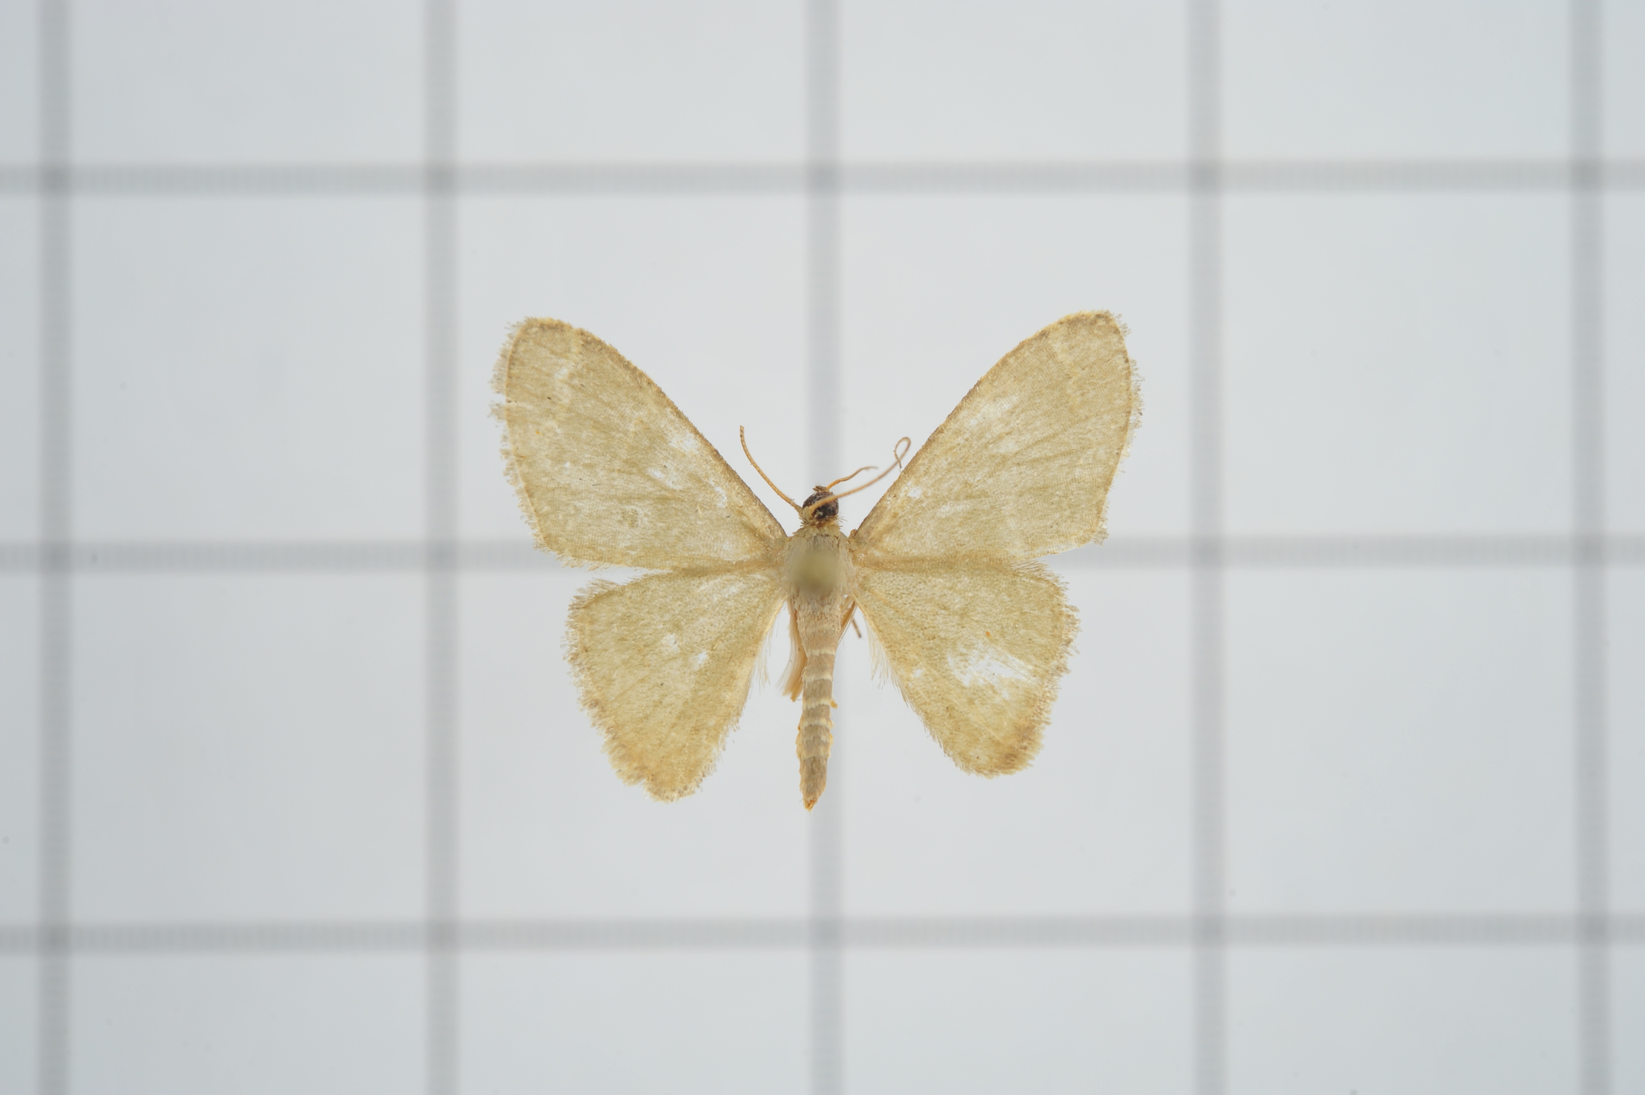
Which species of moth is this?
Lophophleps purpurea
